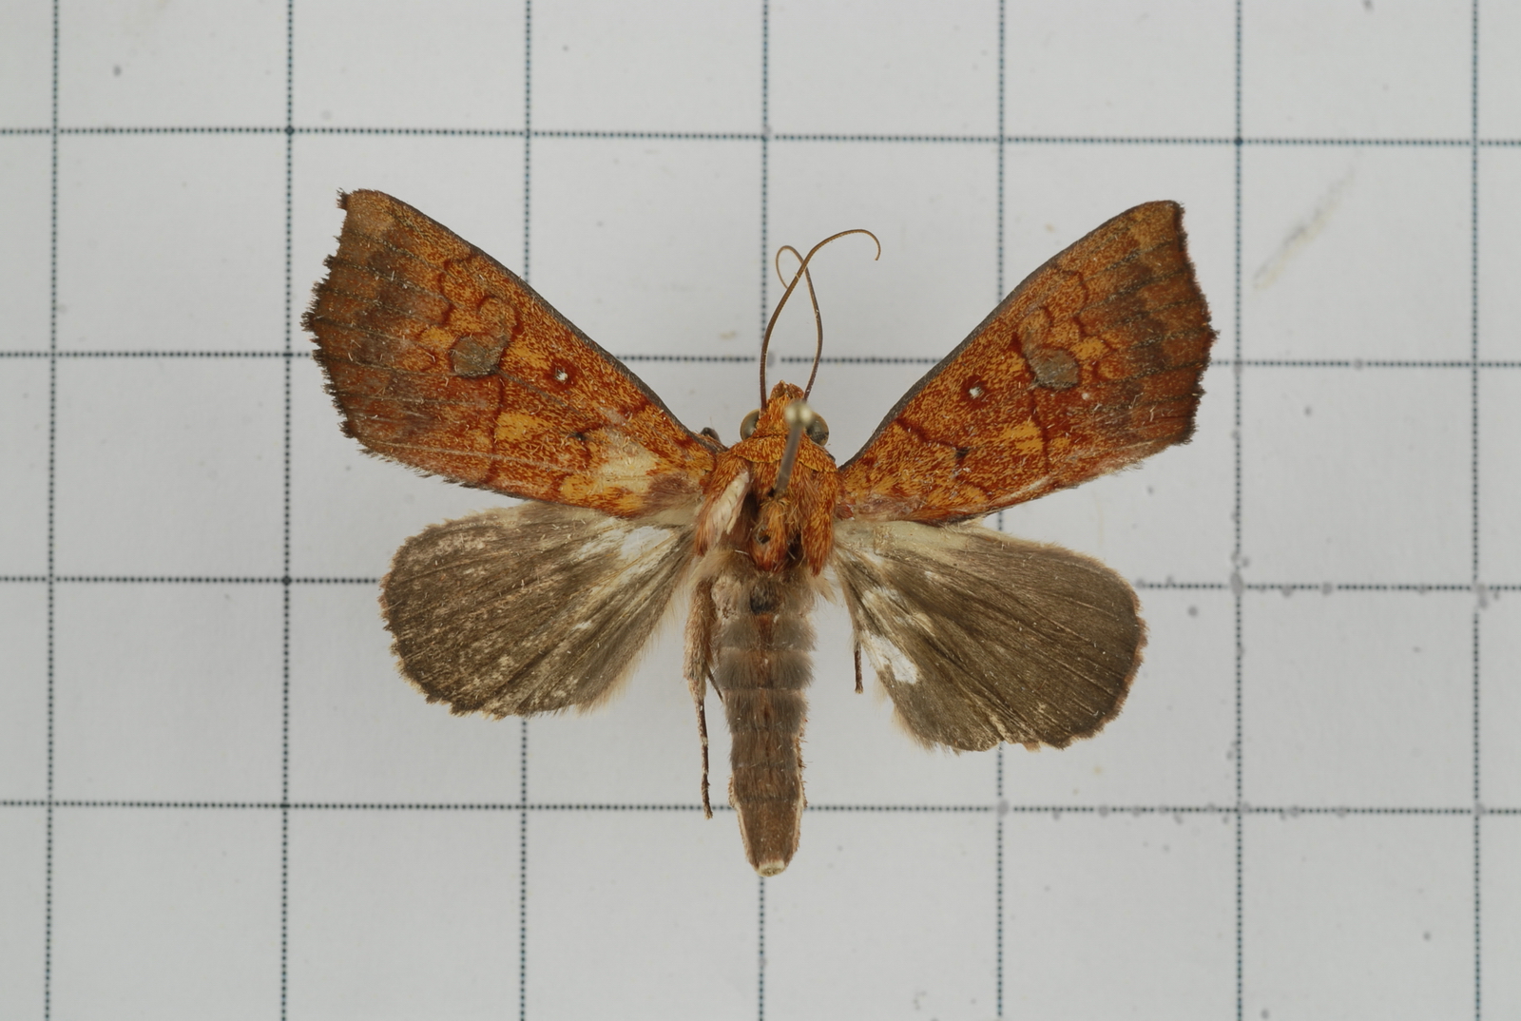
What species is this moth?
Rusicada combinans
